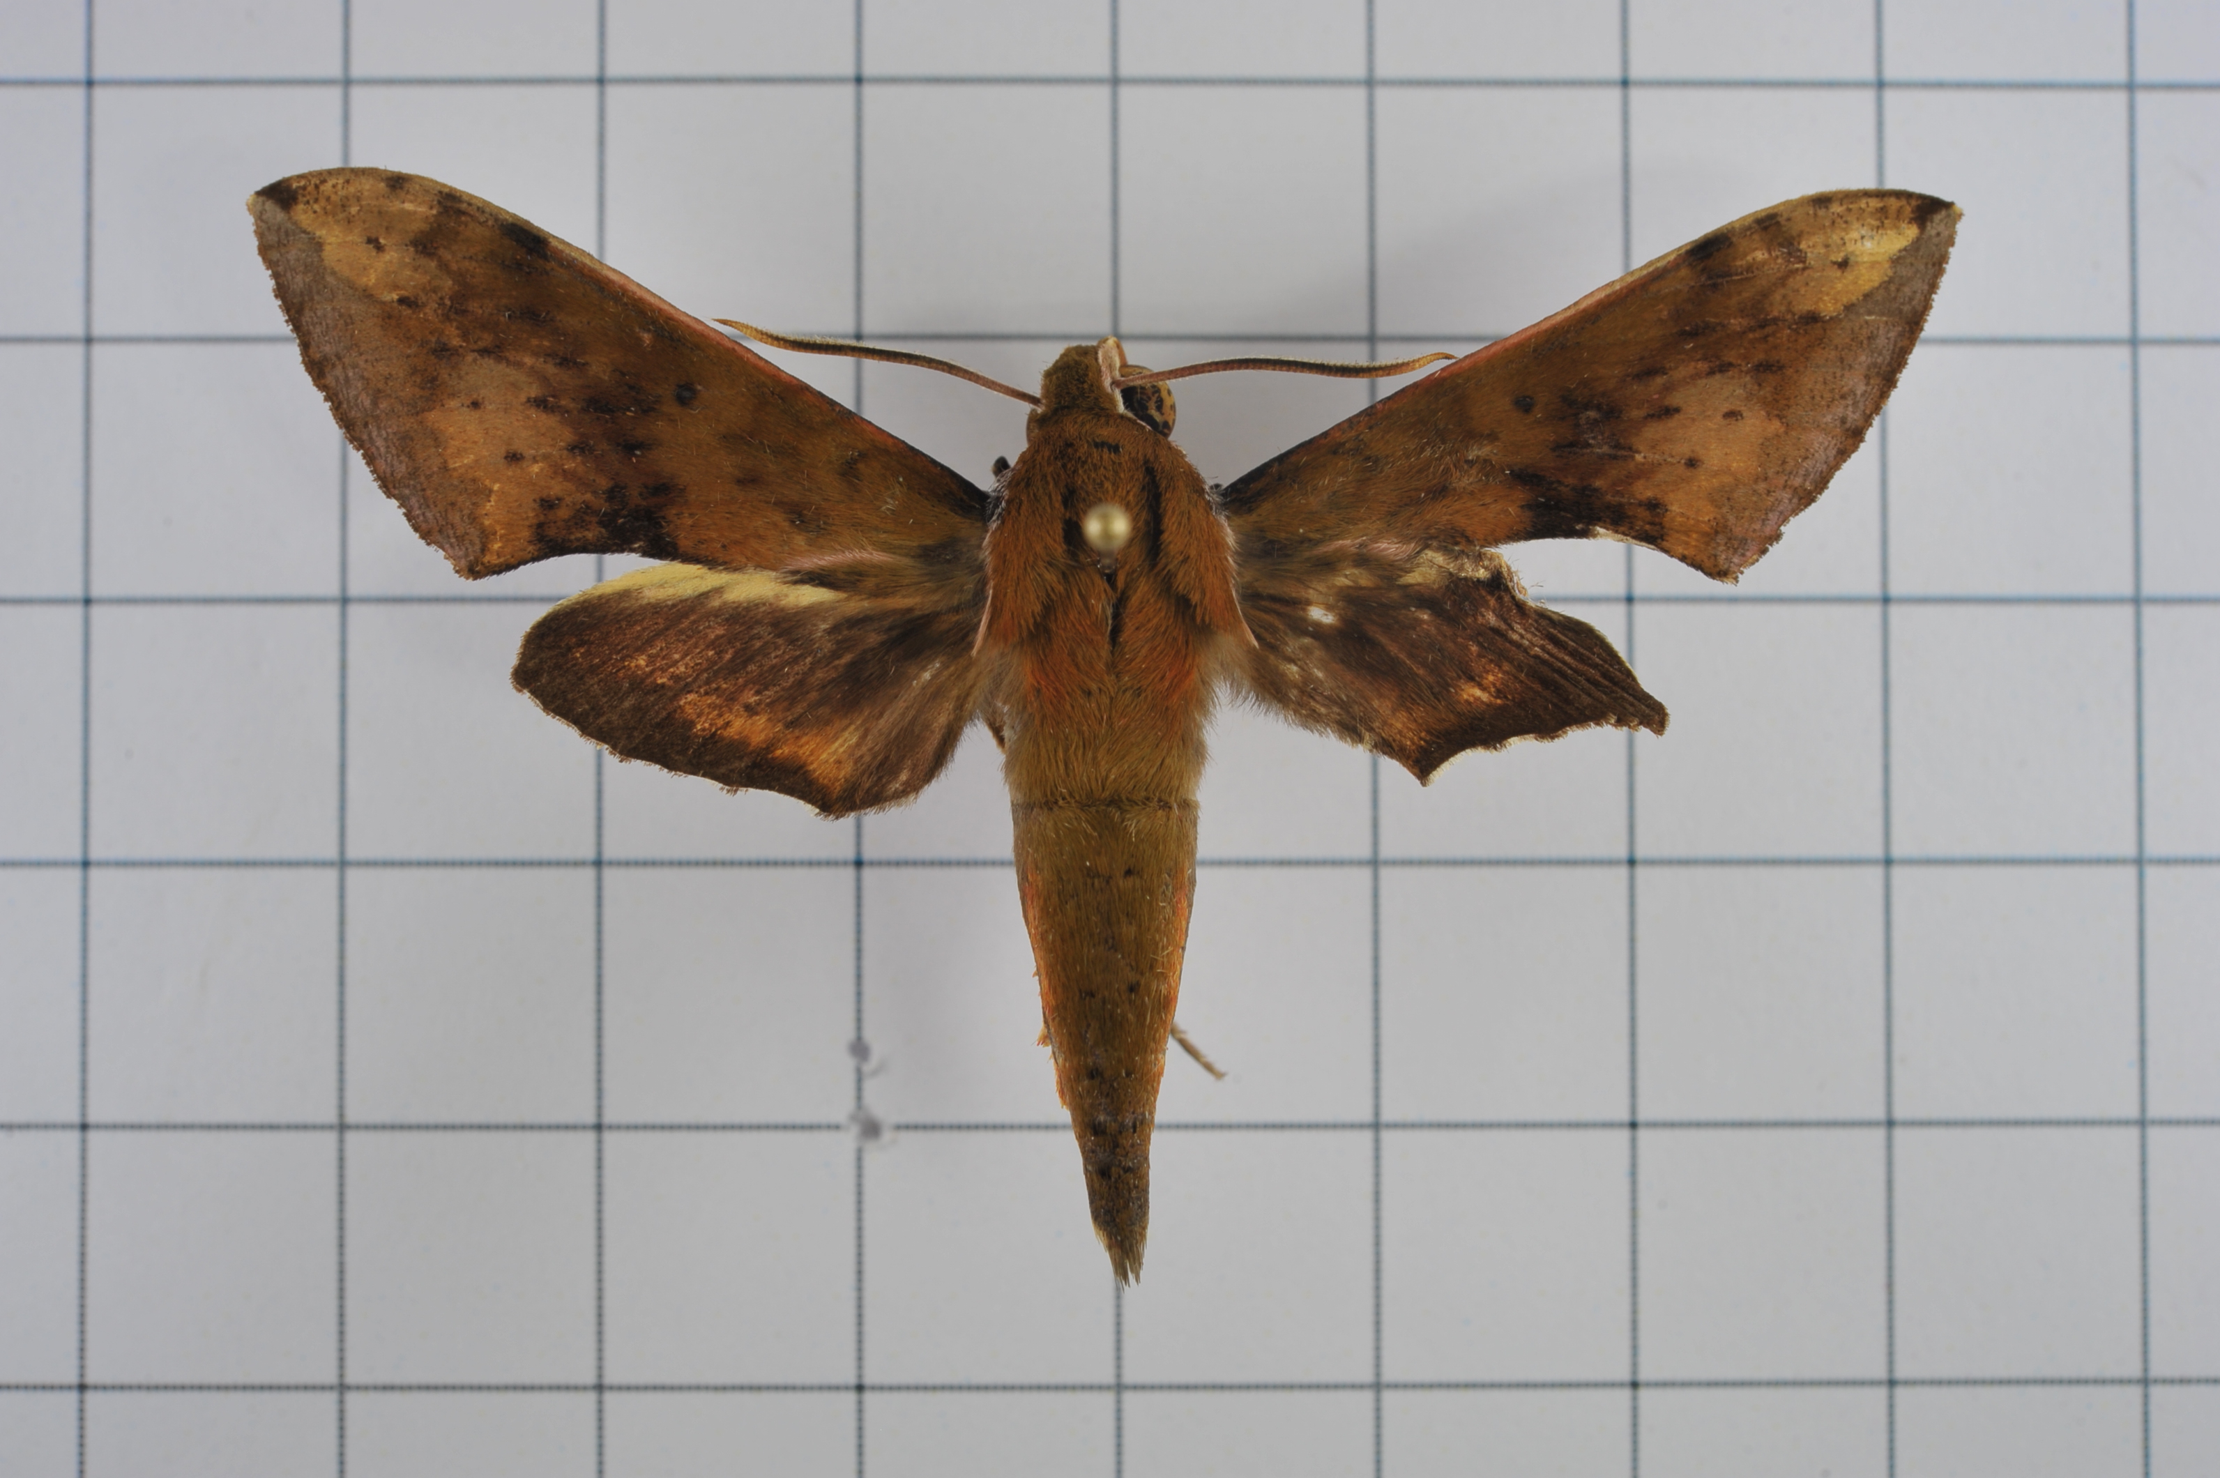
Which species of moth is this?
Rhagastis castor formosana
